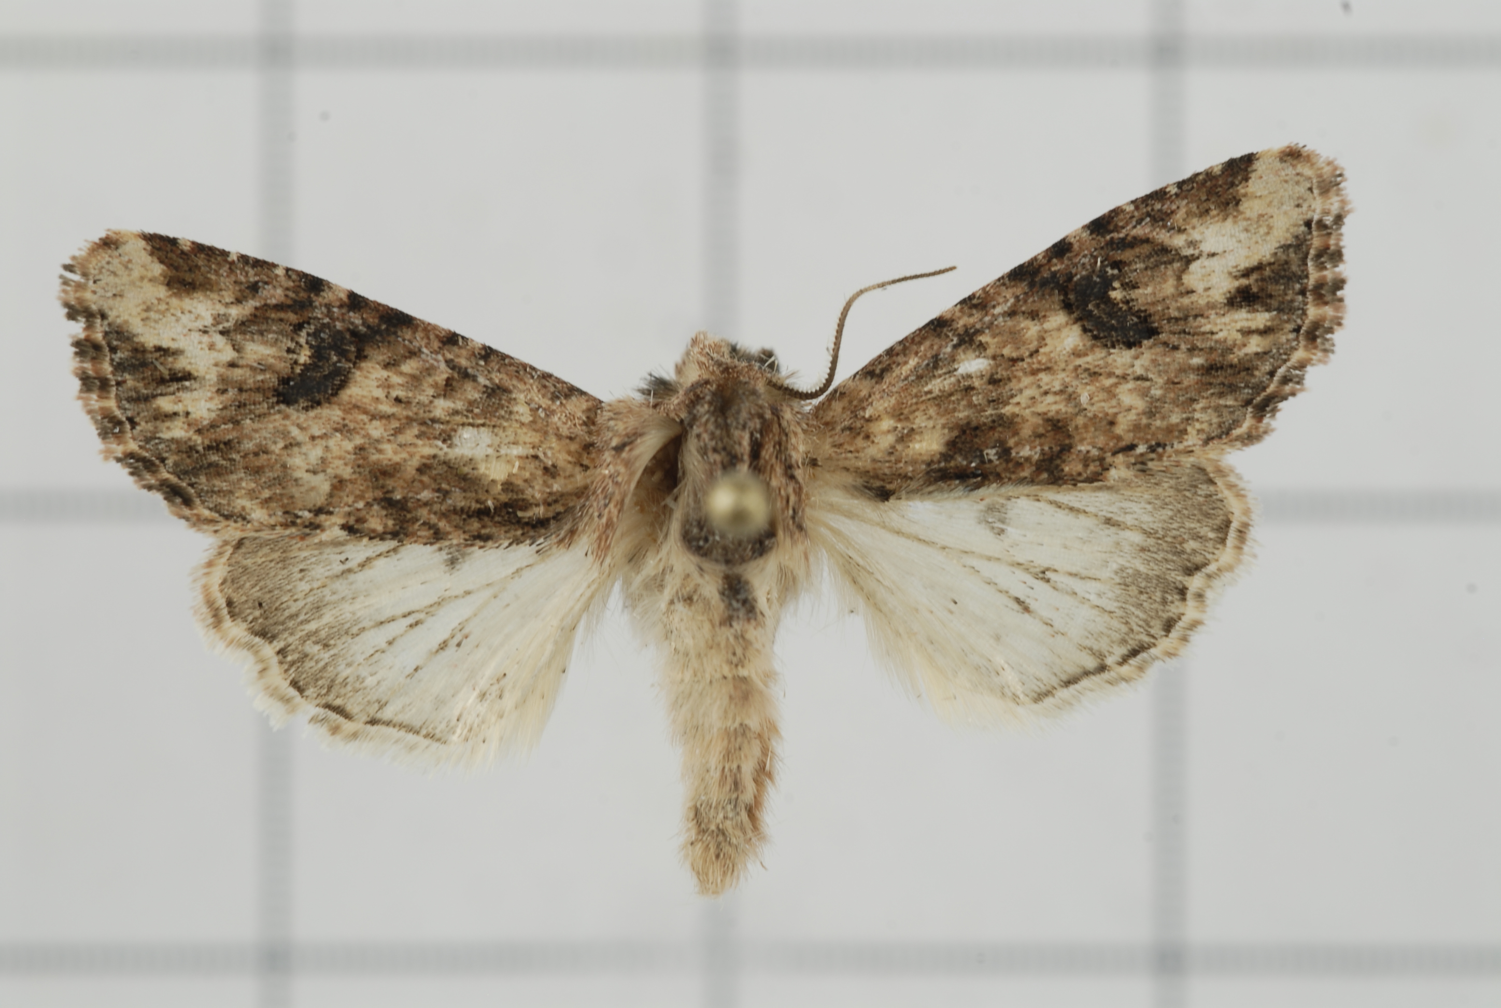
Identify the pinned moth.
Lithopolia confusa confusa
